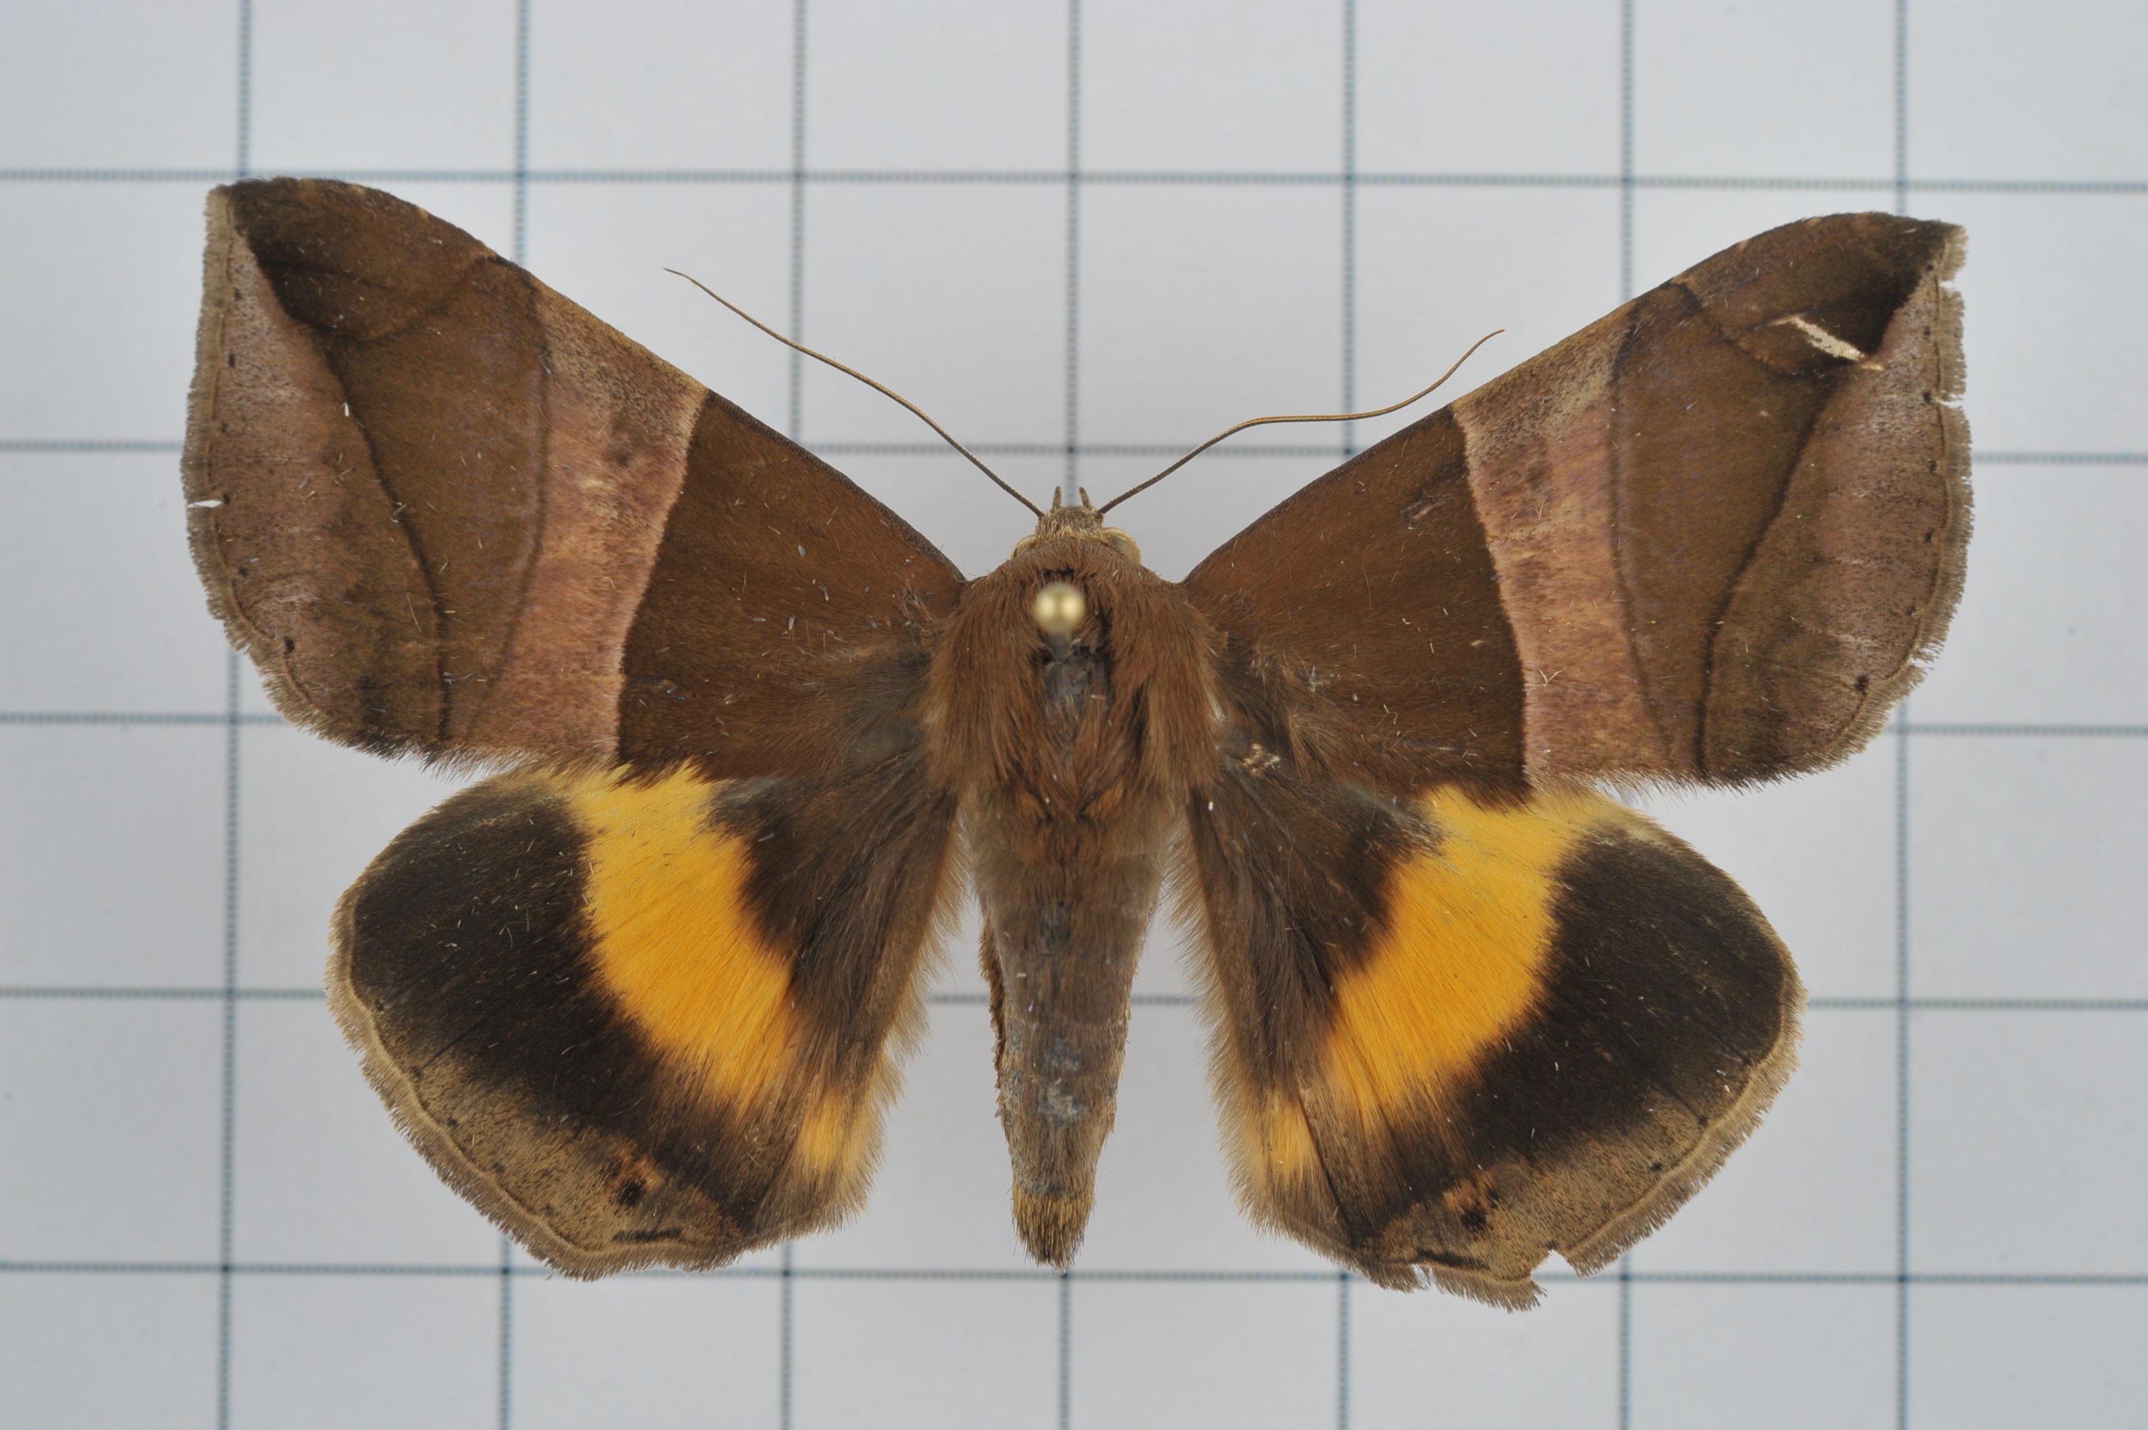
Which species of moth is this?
Bastilla fulvotaenia
